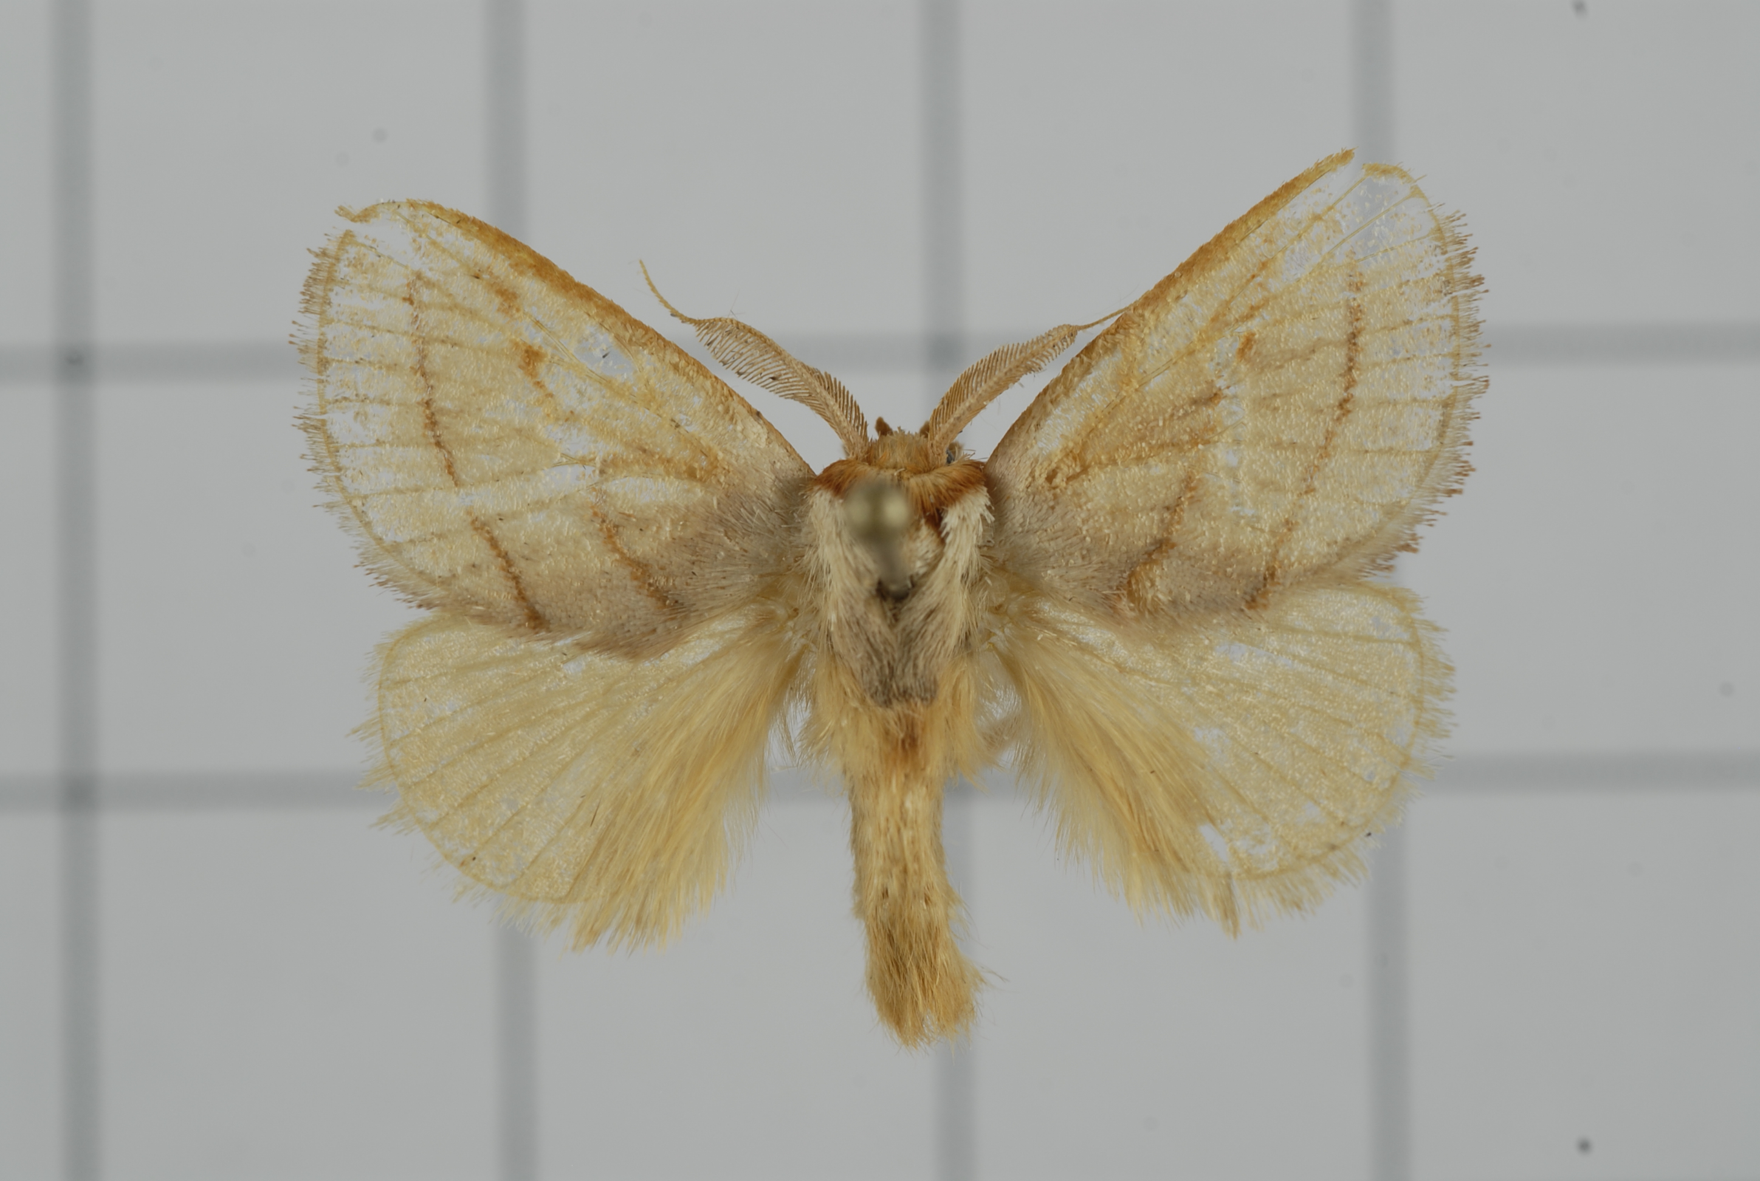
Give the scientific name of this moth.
Cania heppneri
